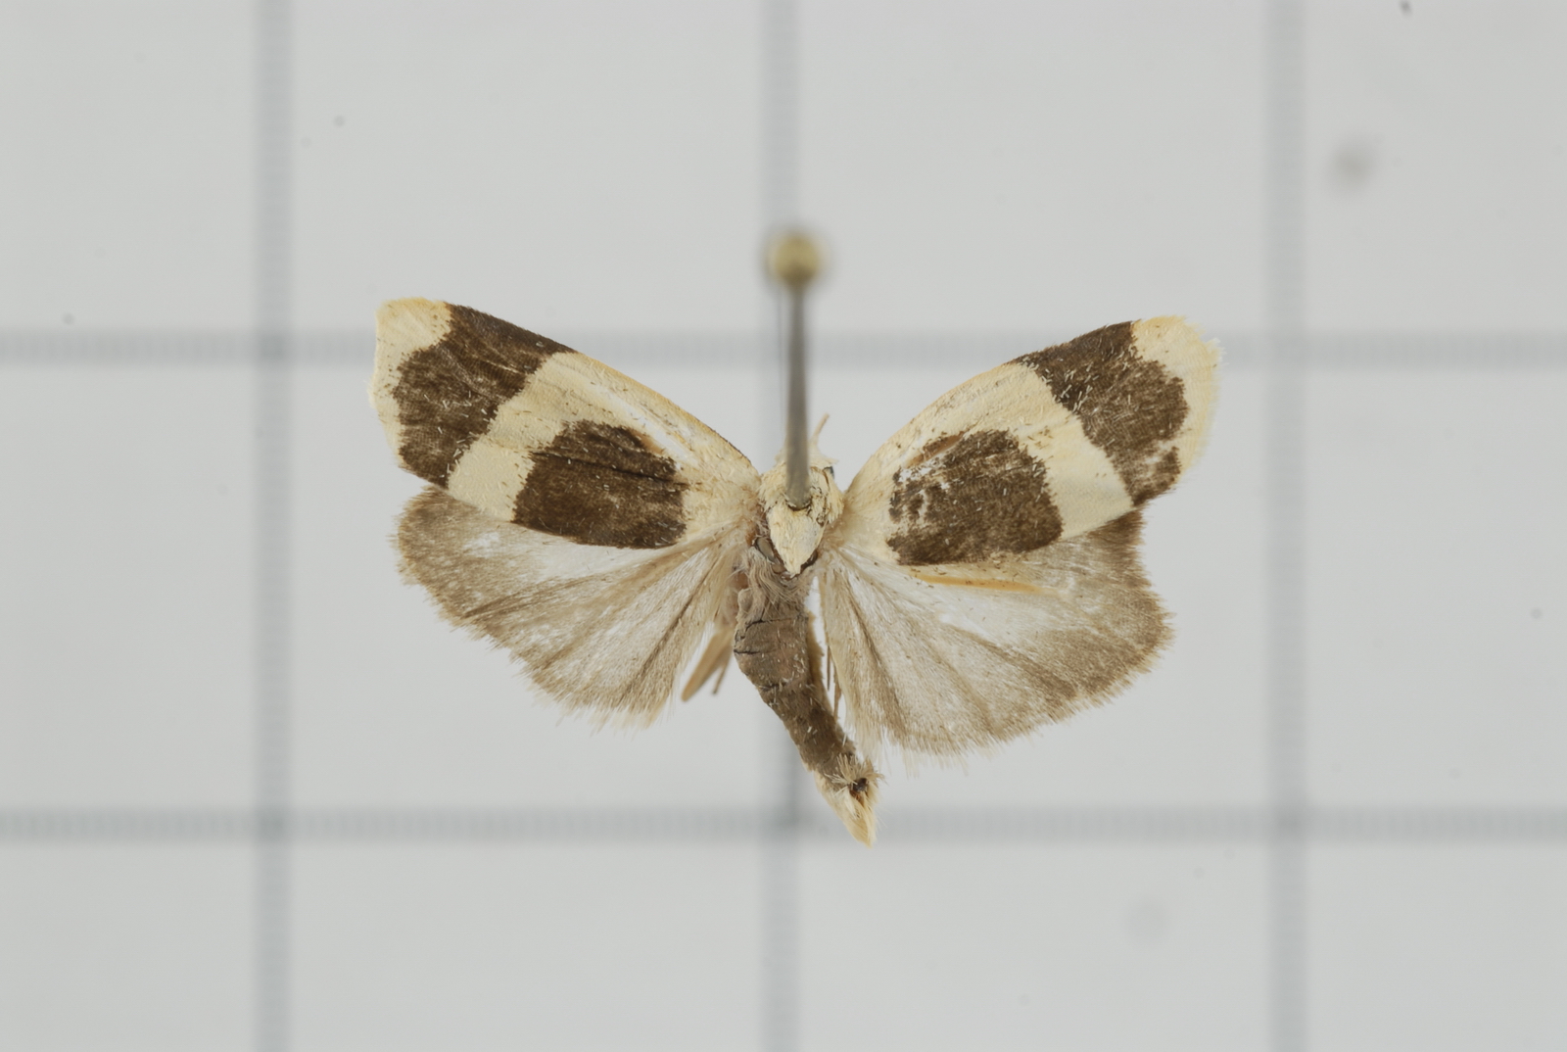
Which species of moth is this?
Garudinia taioana
